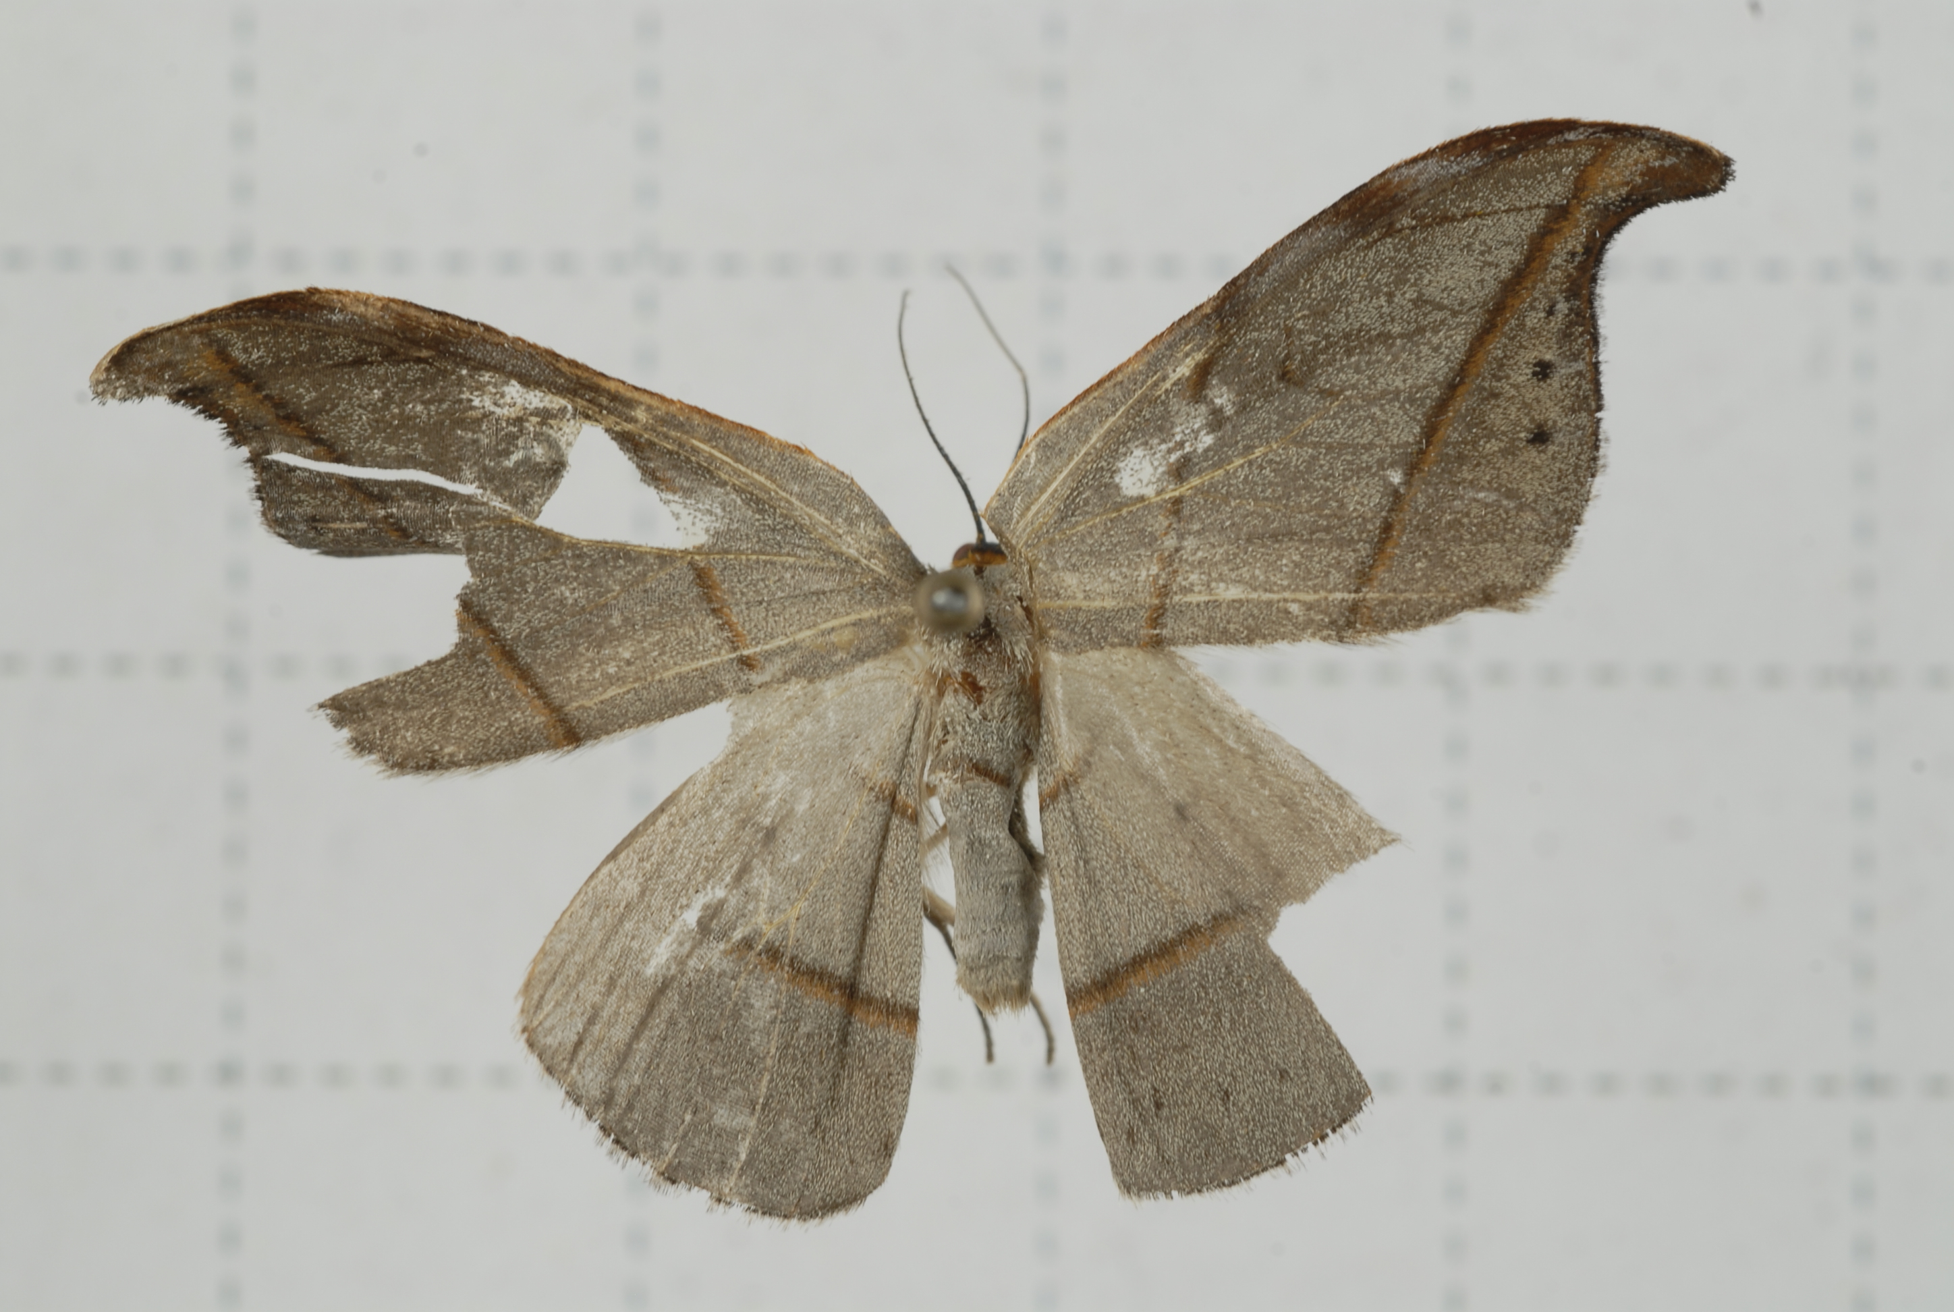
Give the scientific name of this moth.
Nordstromia semililacina
